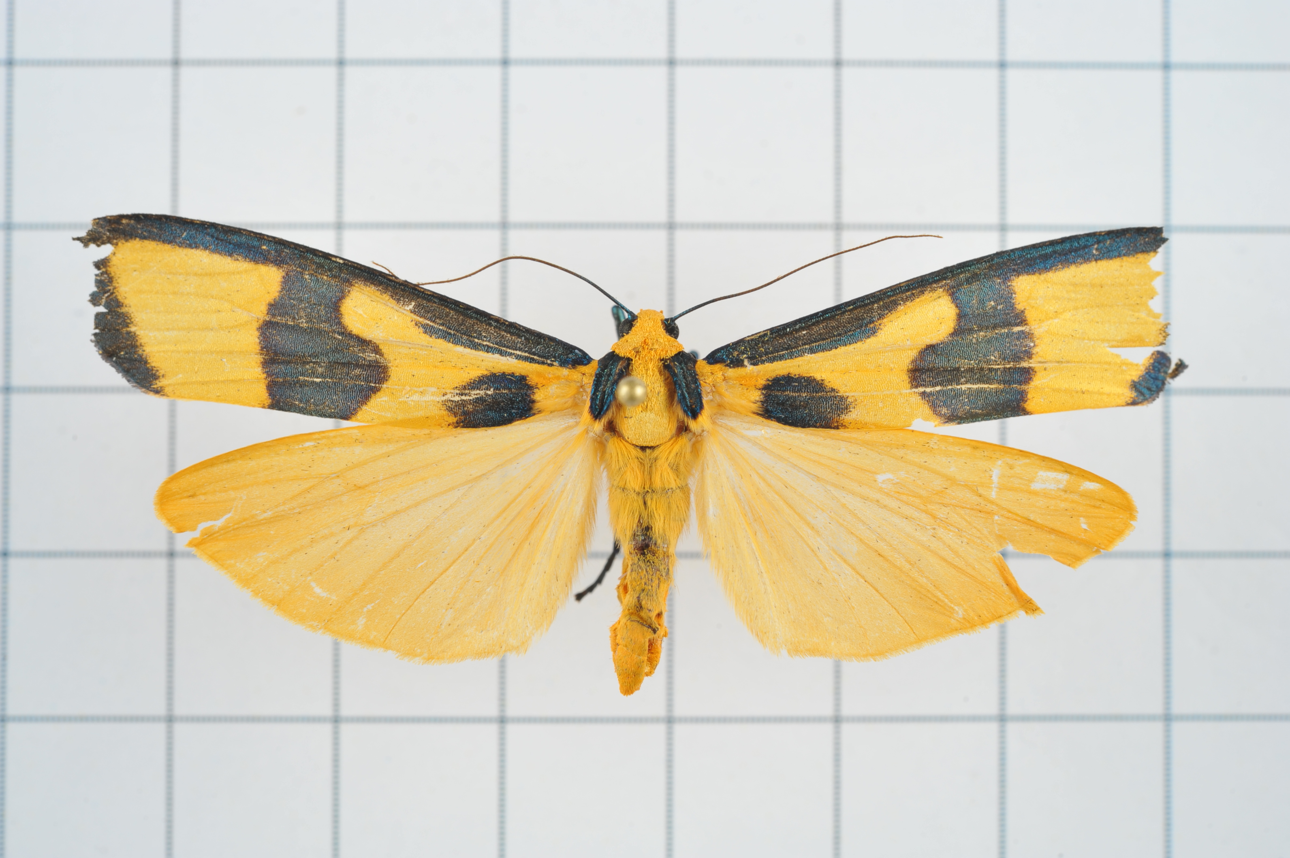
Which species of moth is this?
Chrysaeglia magnifica
